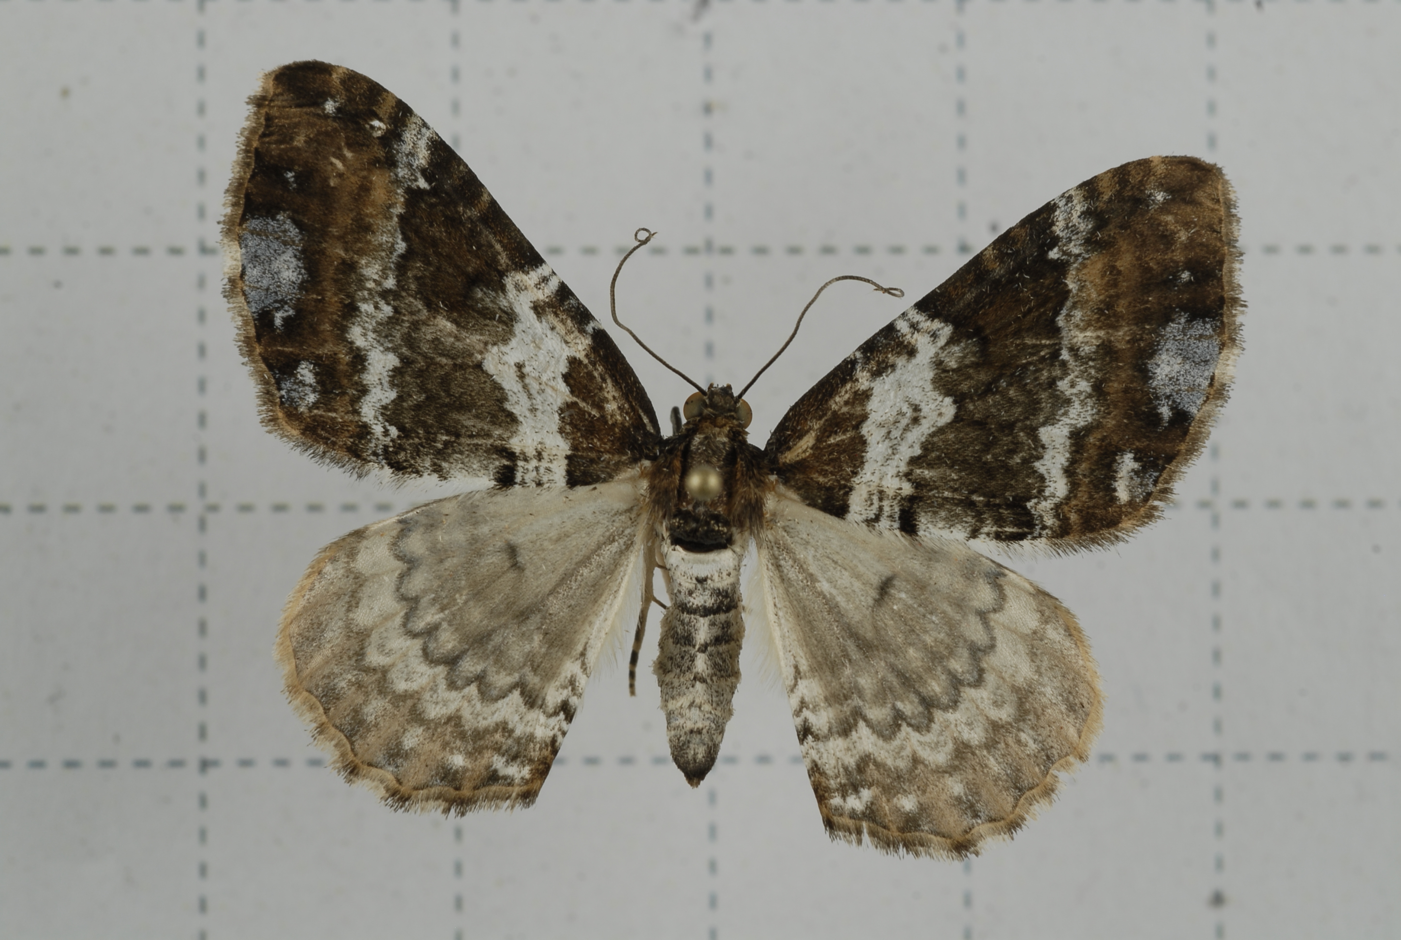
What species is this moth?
Melanthia catenaria mesozona
